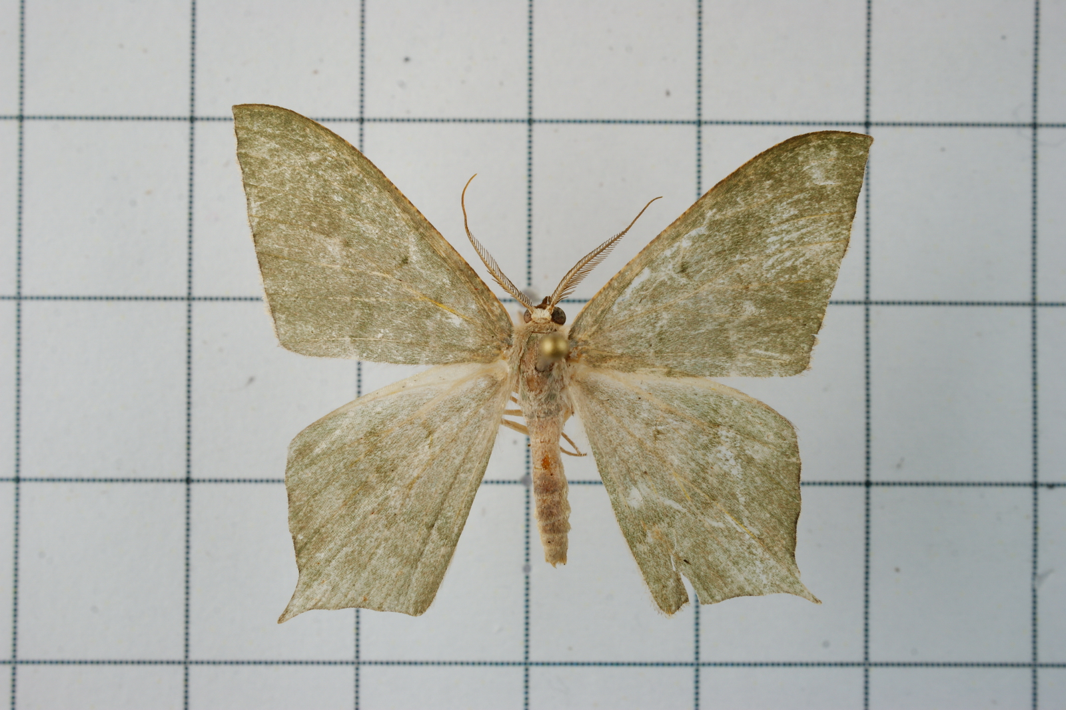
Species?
Maxates quadripunctata
